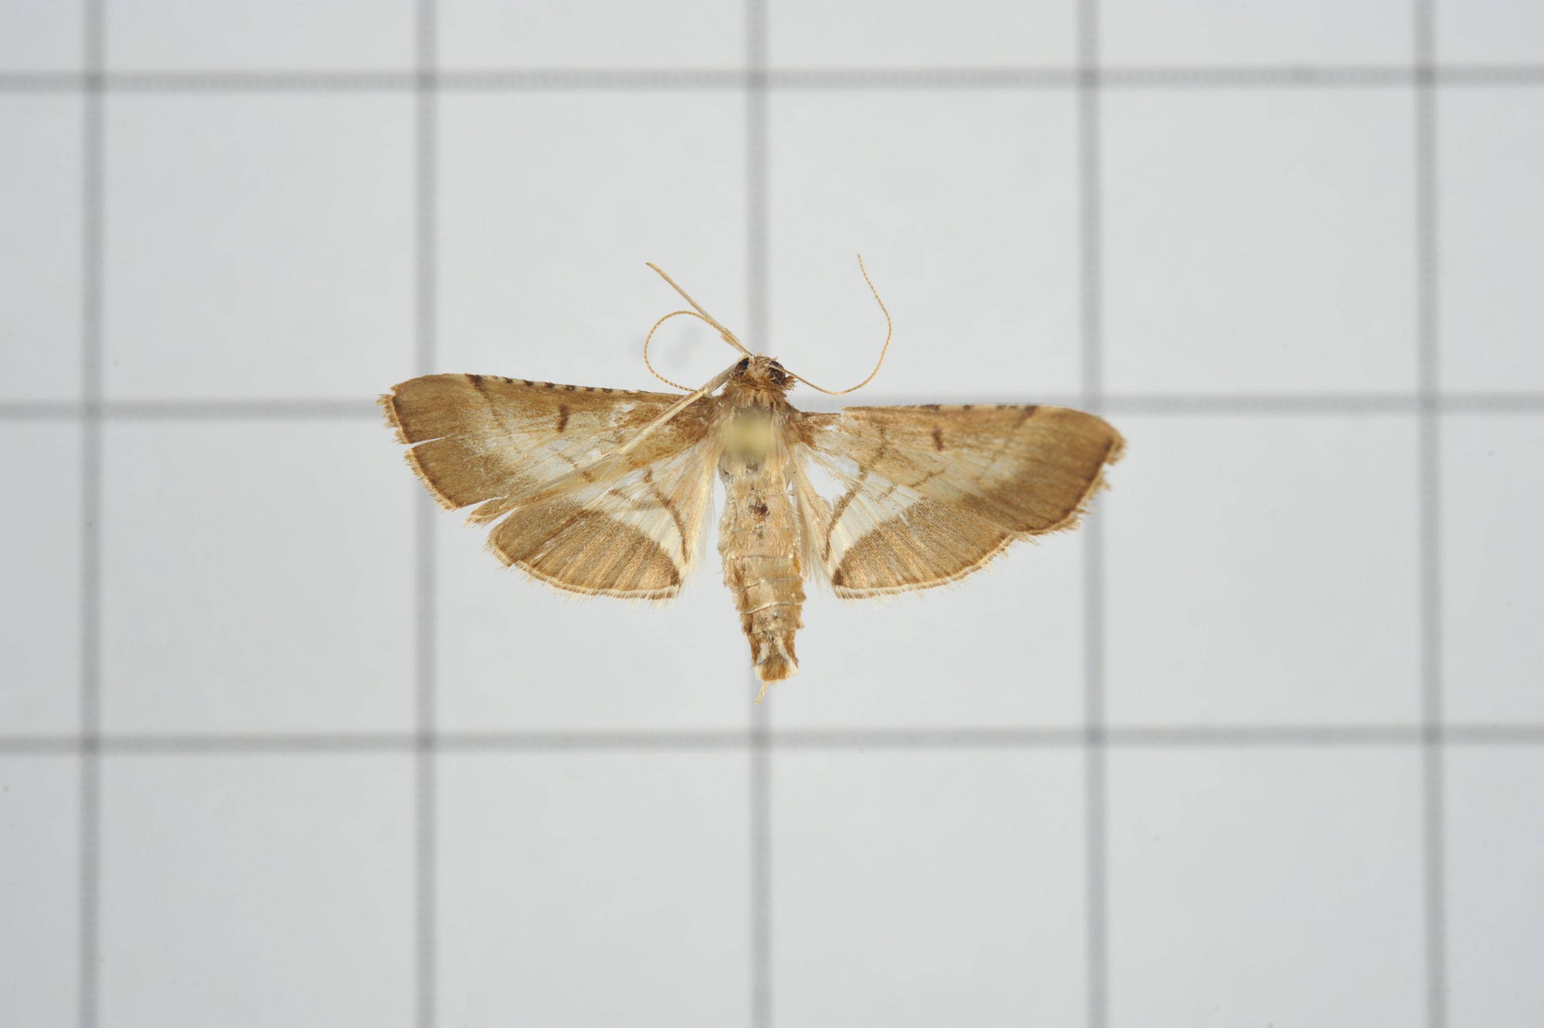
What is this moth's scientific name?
Cnaphalocrocis pilosa
